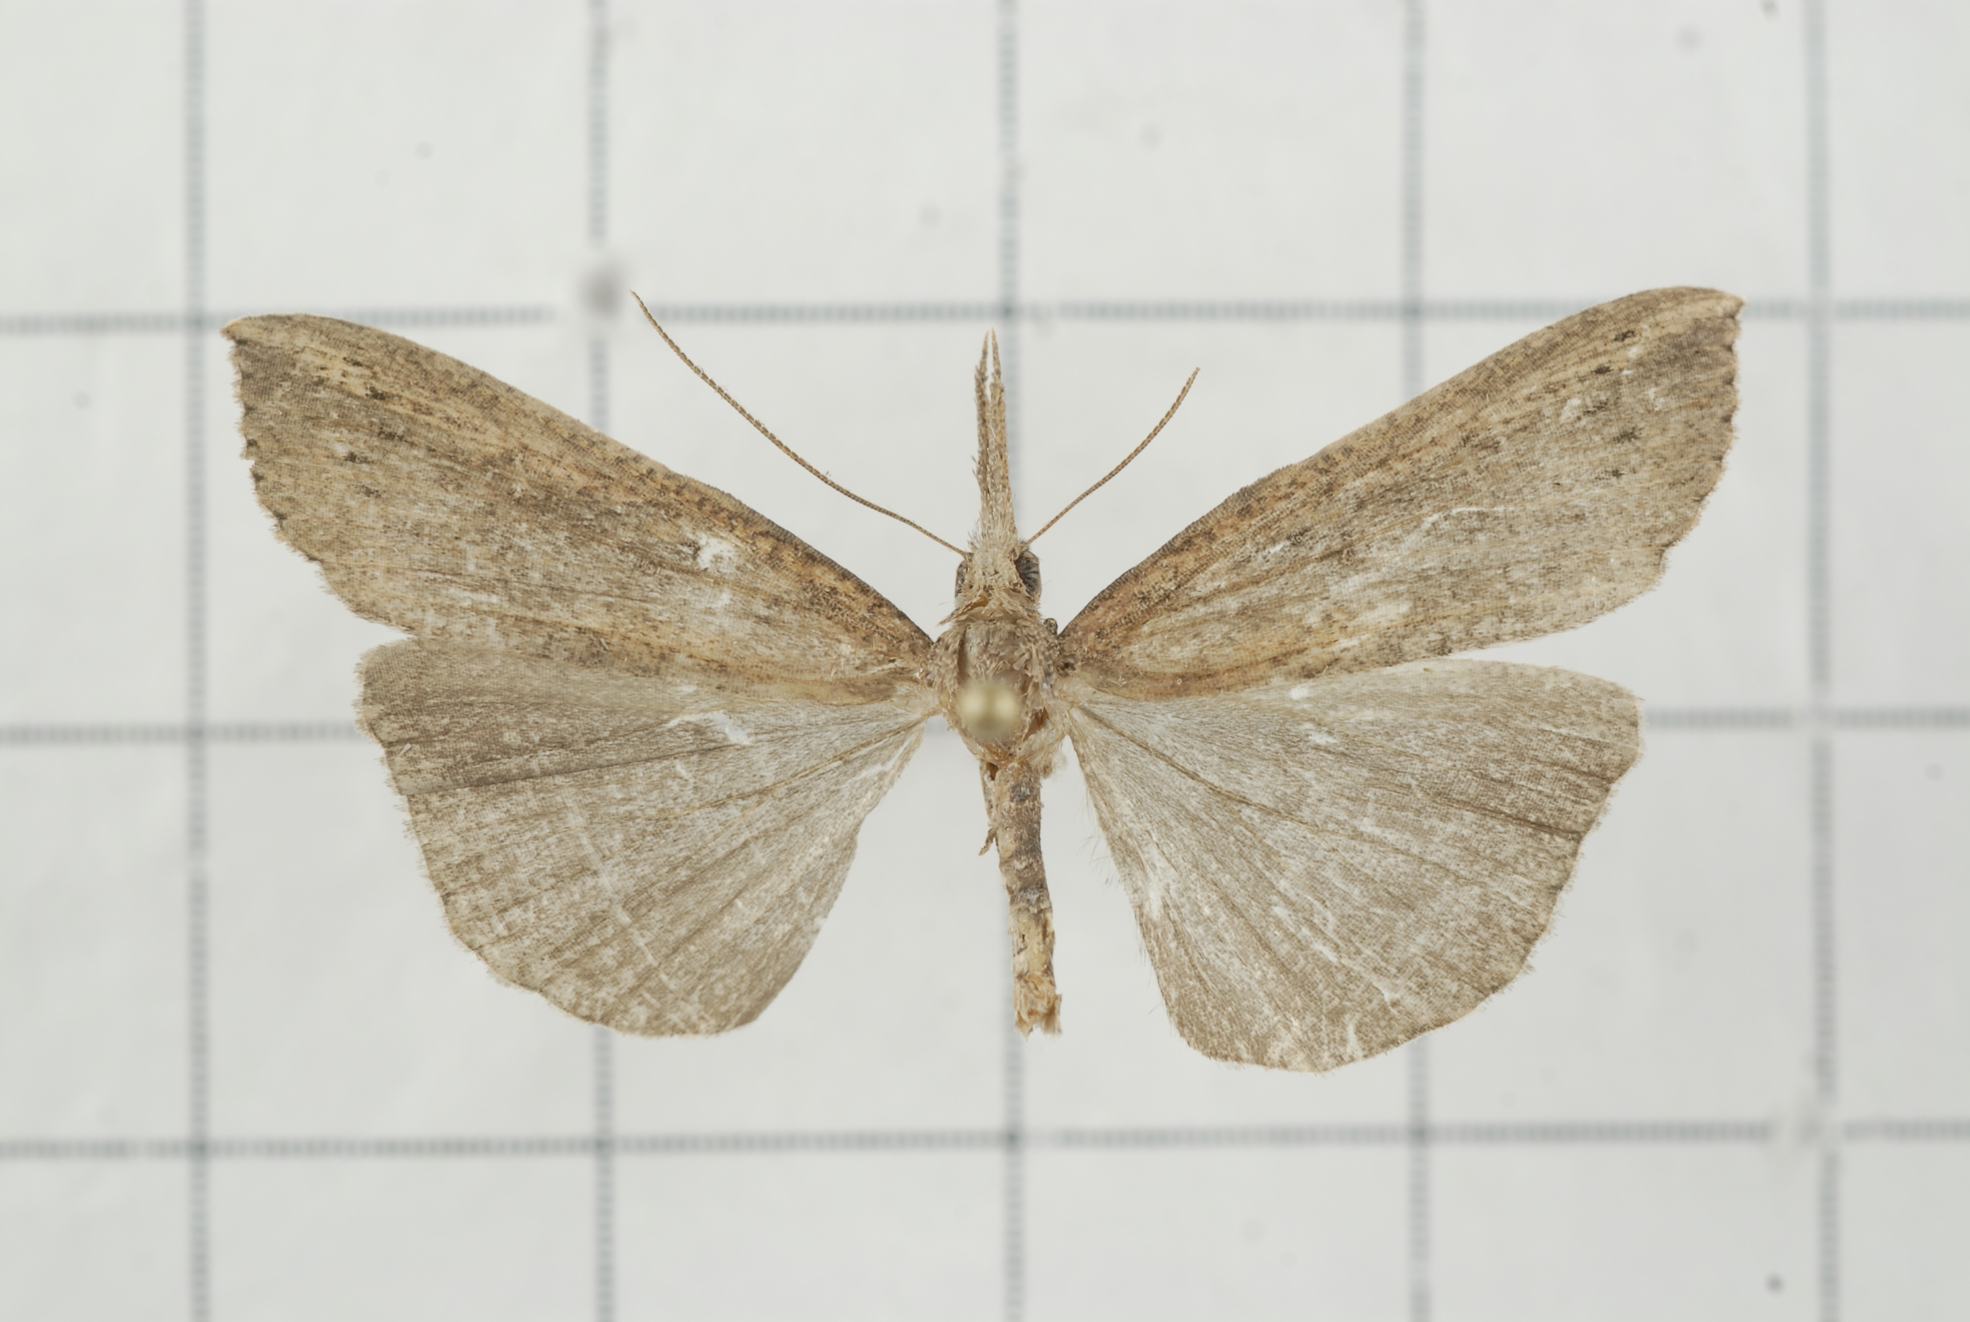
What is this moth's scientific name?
Hypena longipennis
